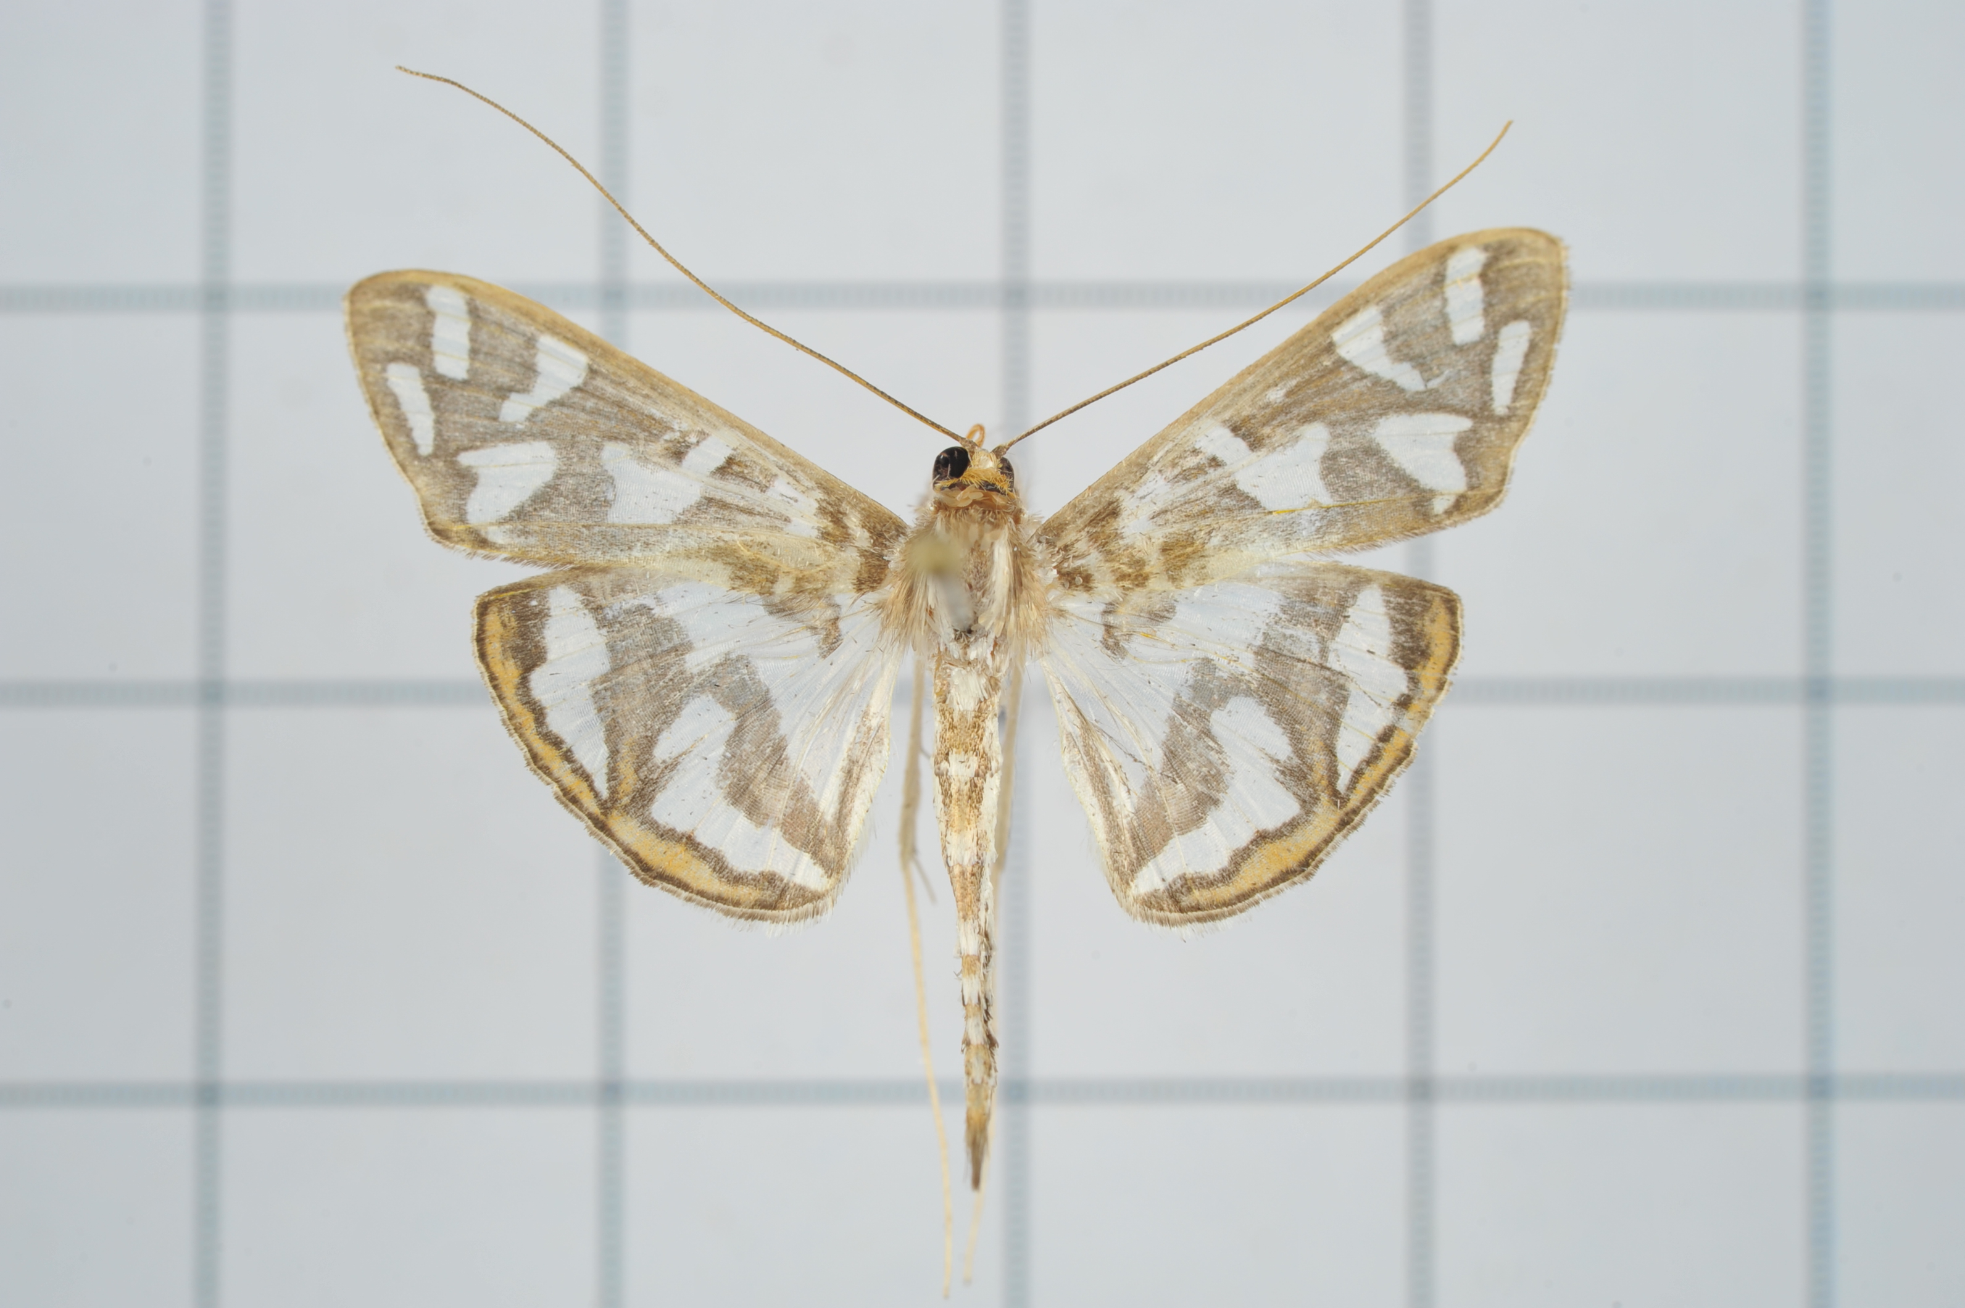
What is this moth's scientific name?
Nausinoe perspectata
